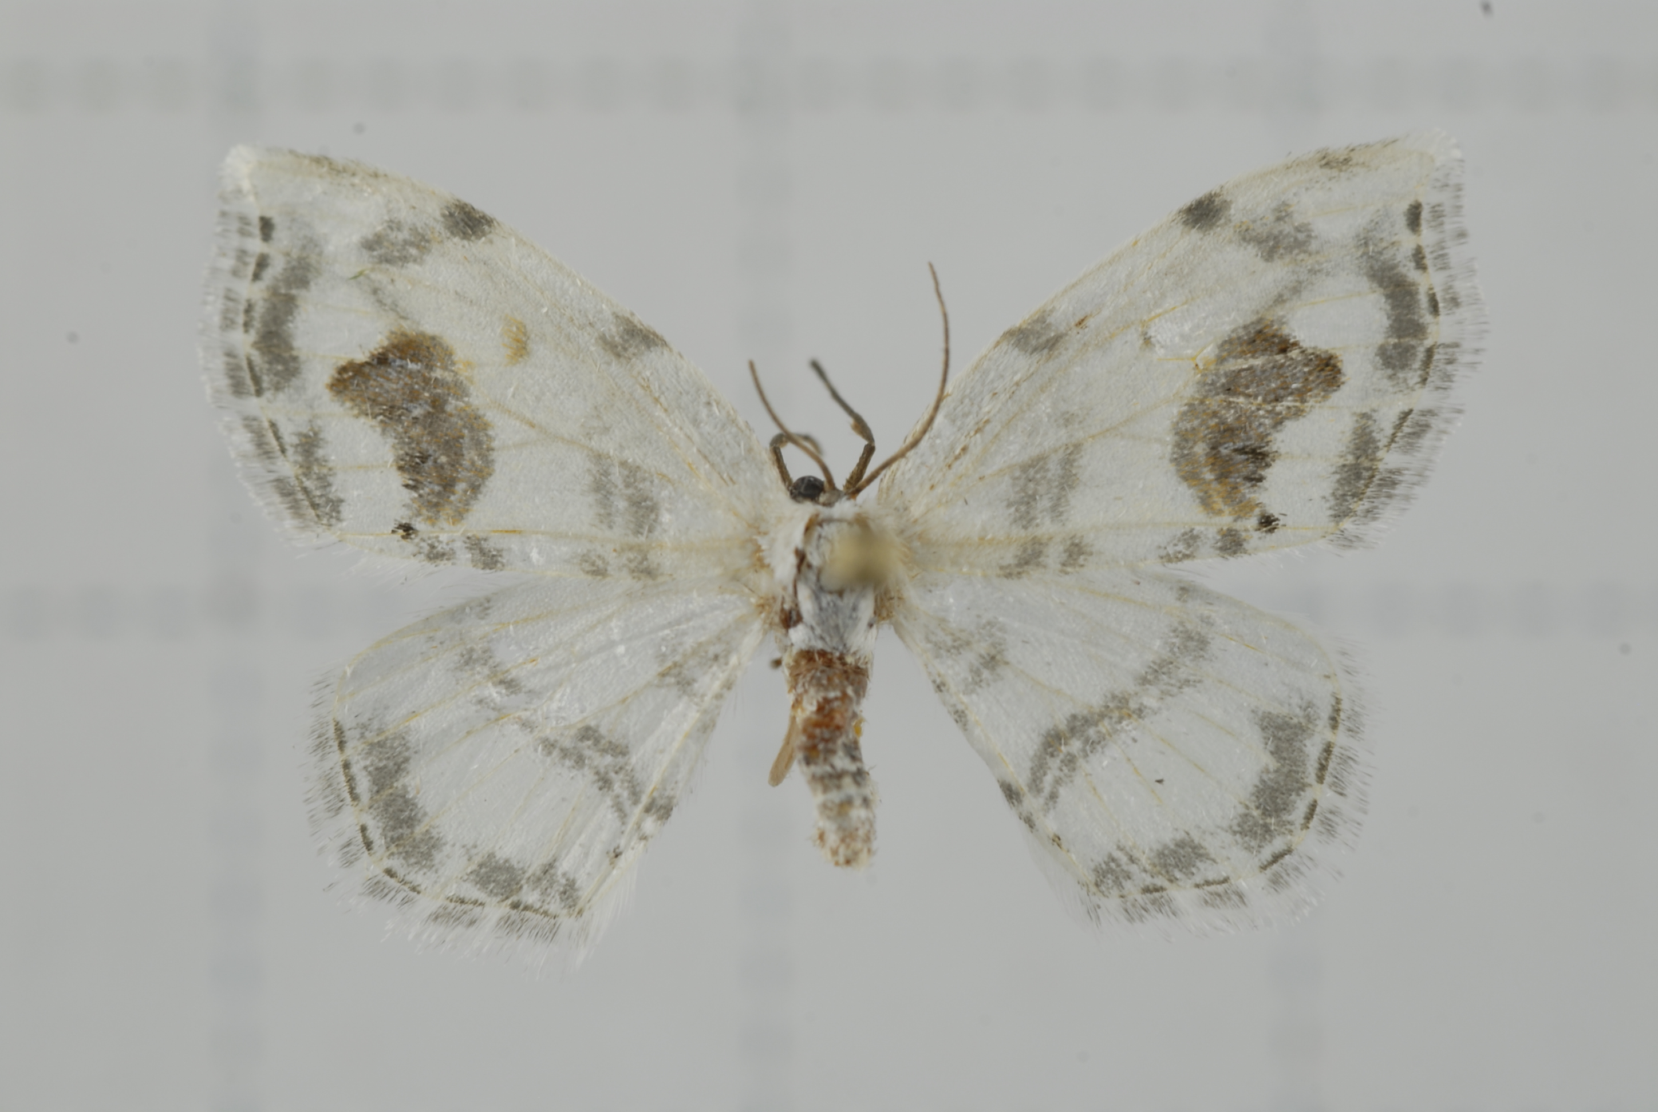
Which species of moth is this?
Auzata minuta infirma
